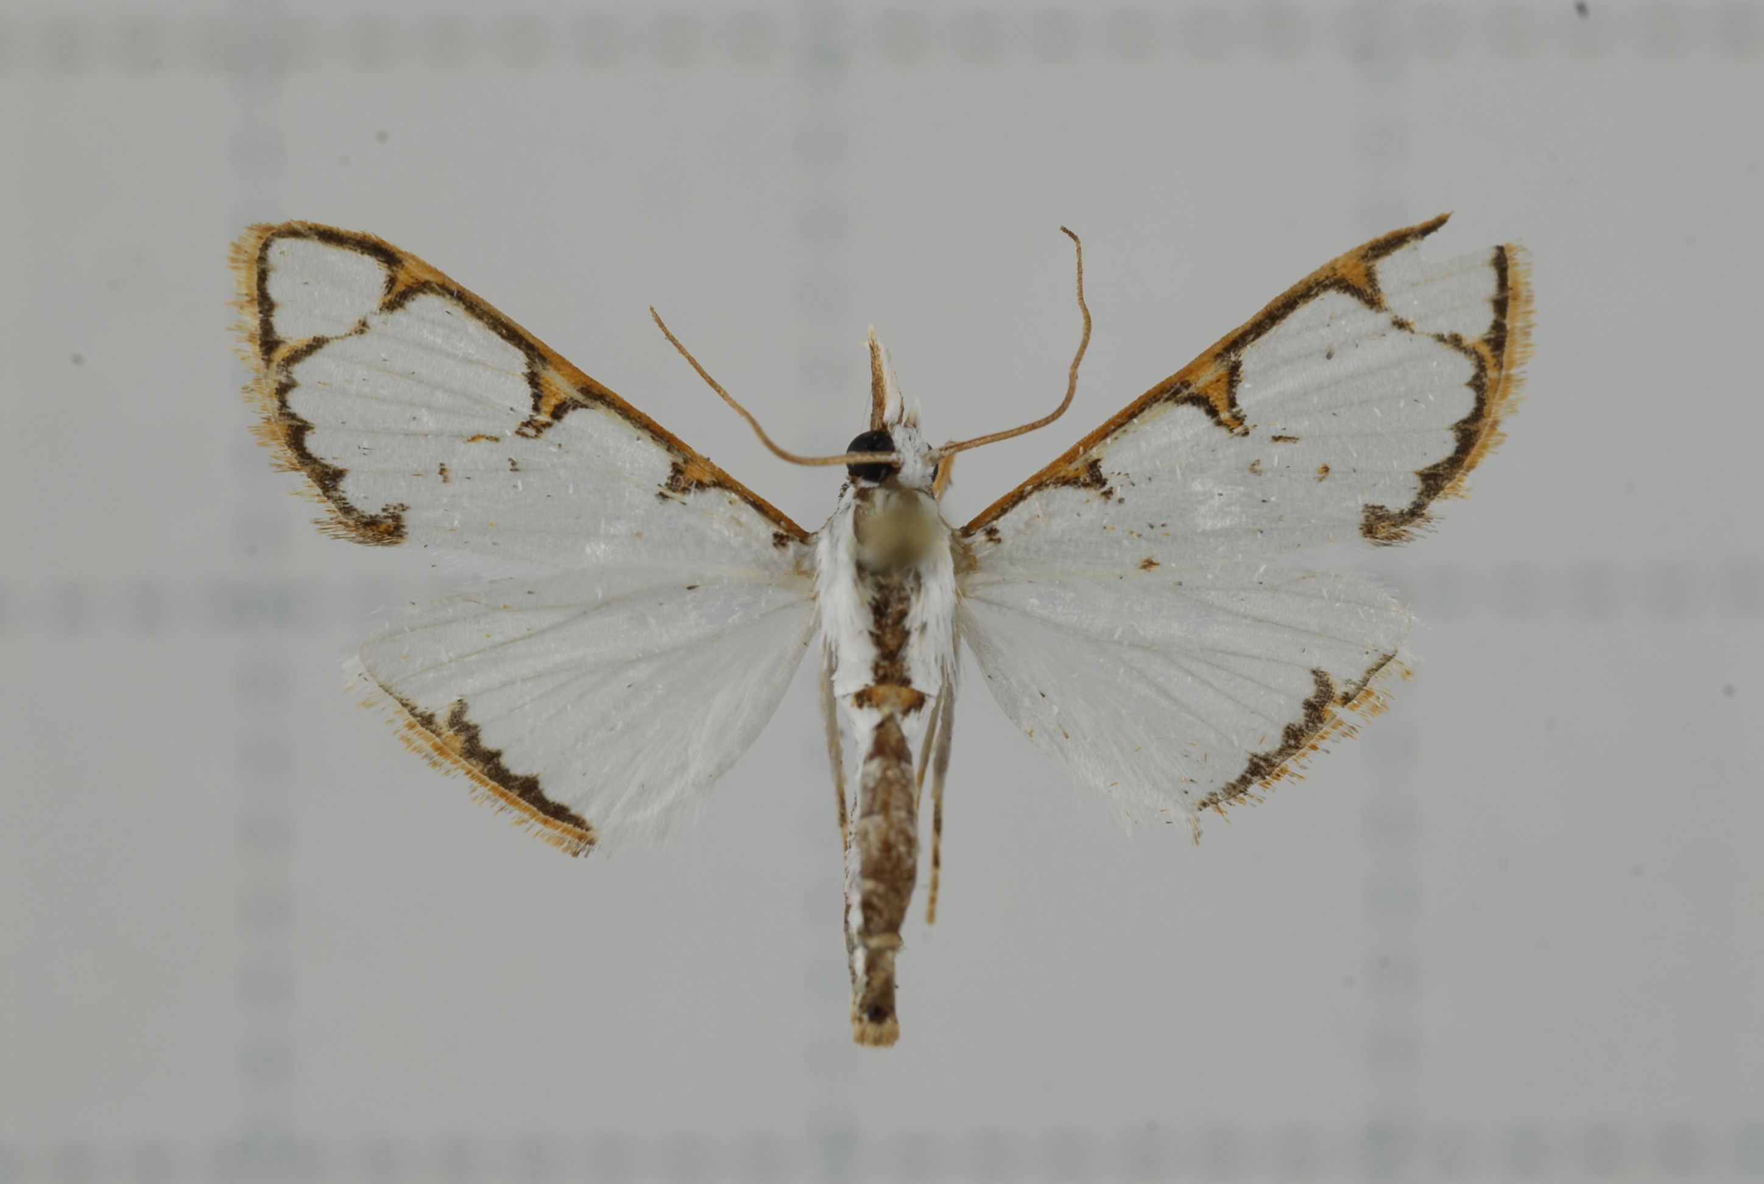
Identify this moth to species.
Cirrhochrista spinuella
